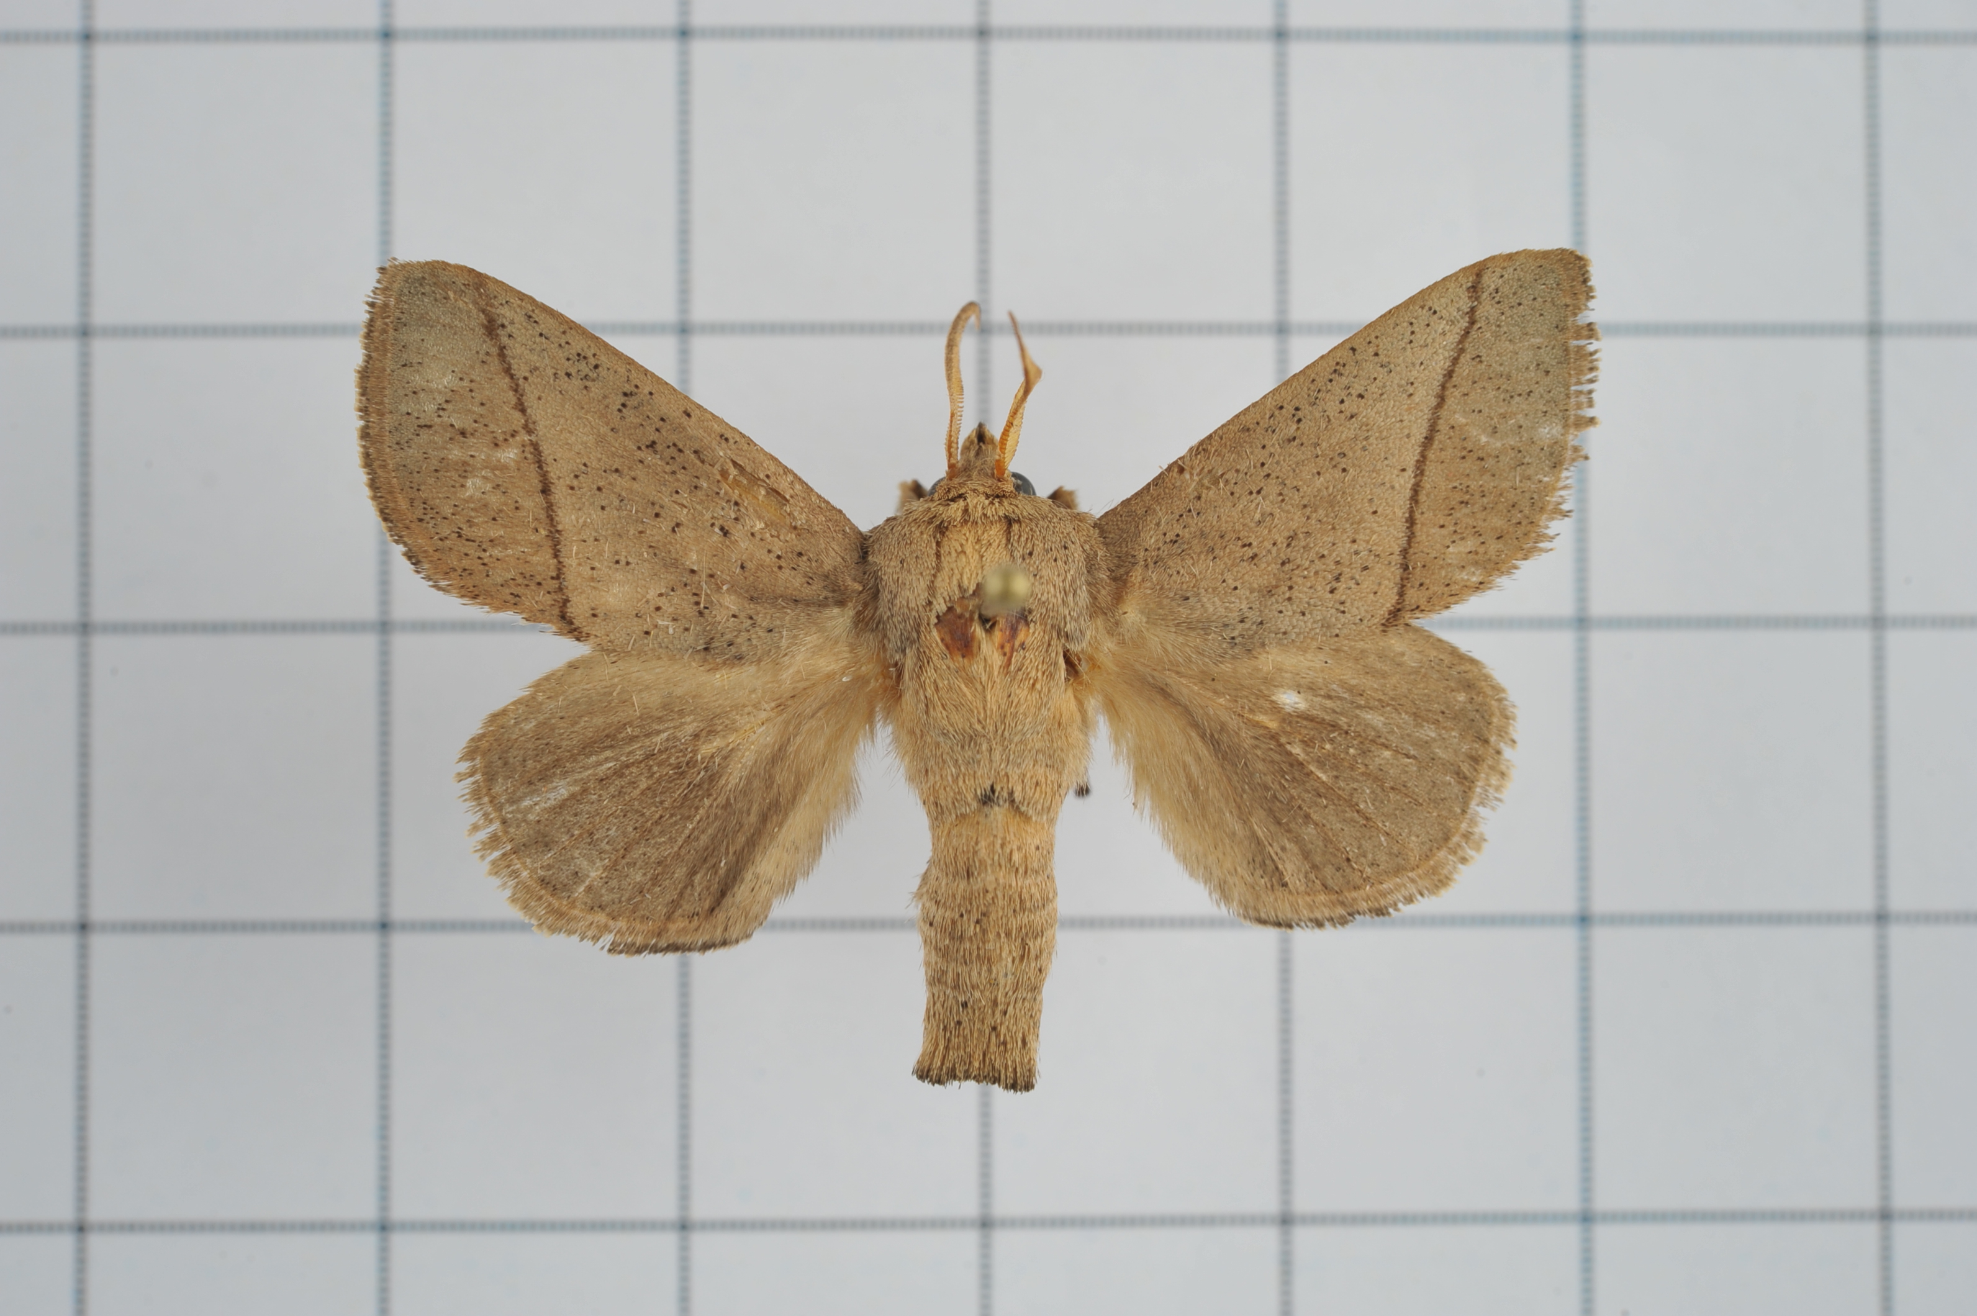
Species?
Thosea sinensis
